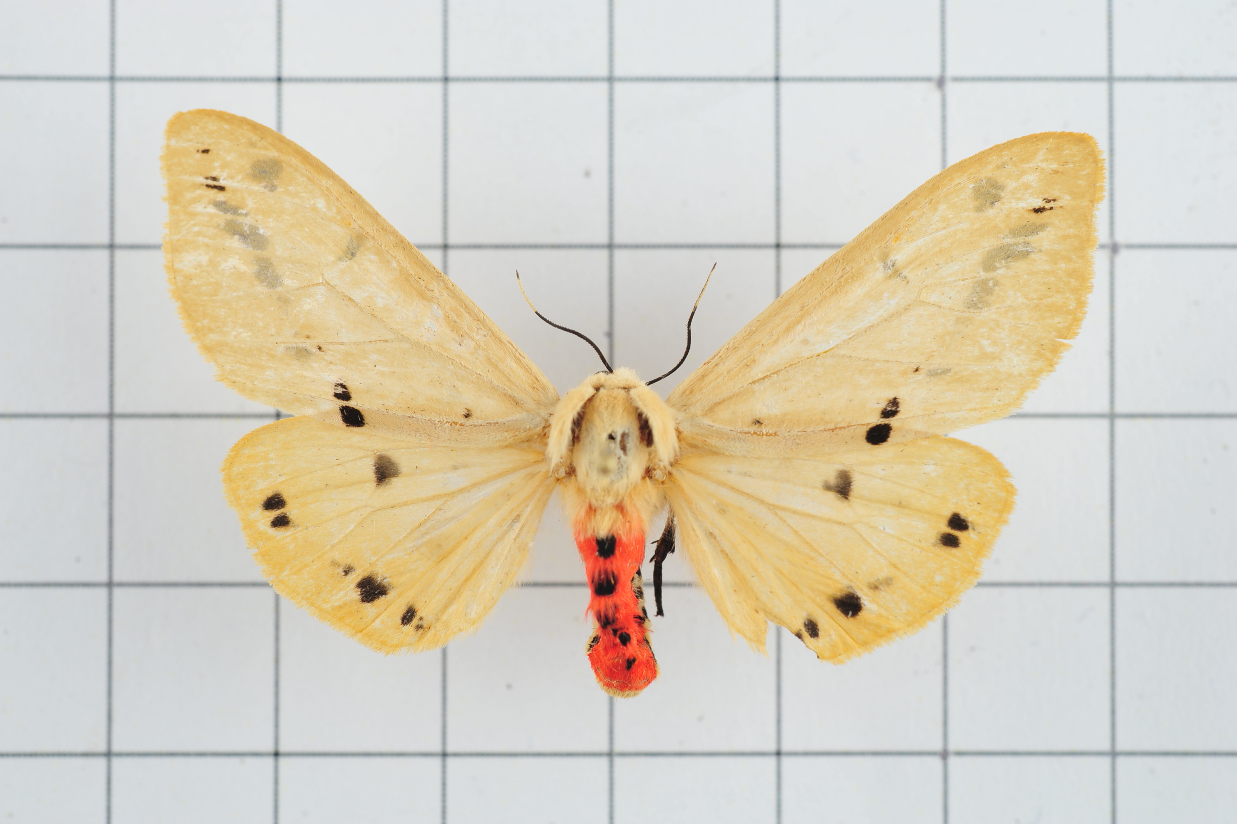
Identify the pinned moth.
Spilarctia nydia werneri
